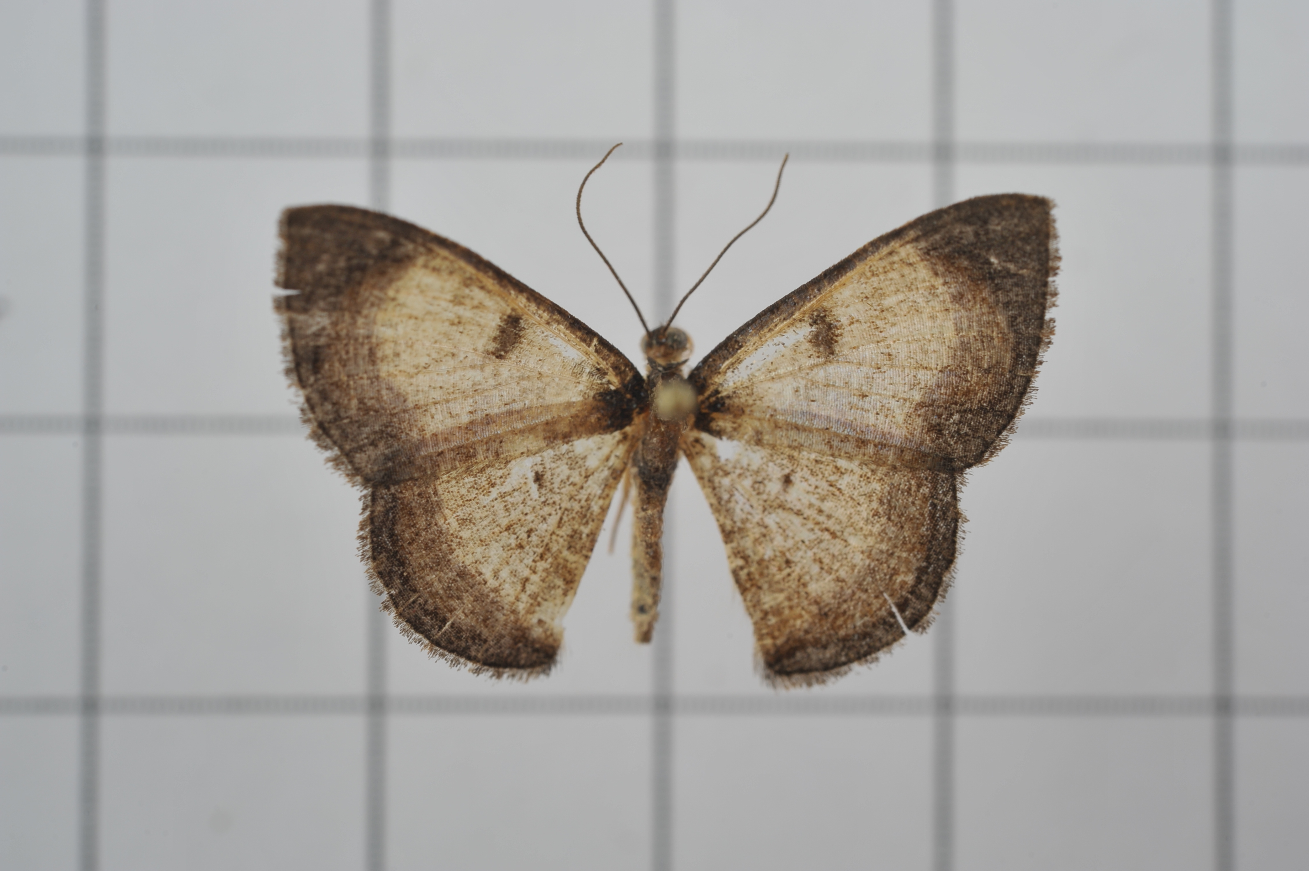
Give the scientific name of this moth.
Hydatocapnia gemina
